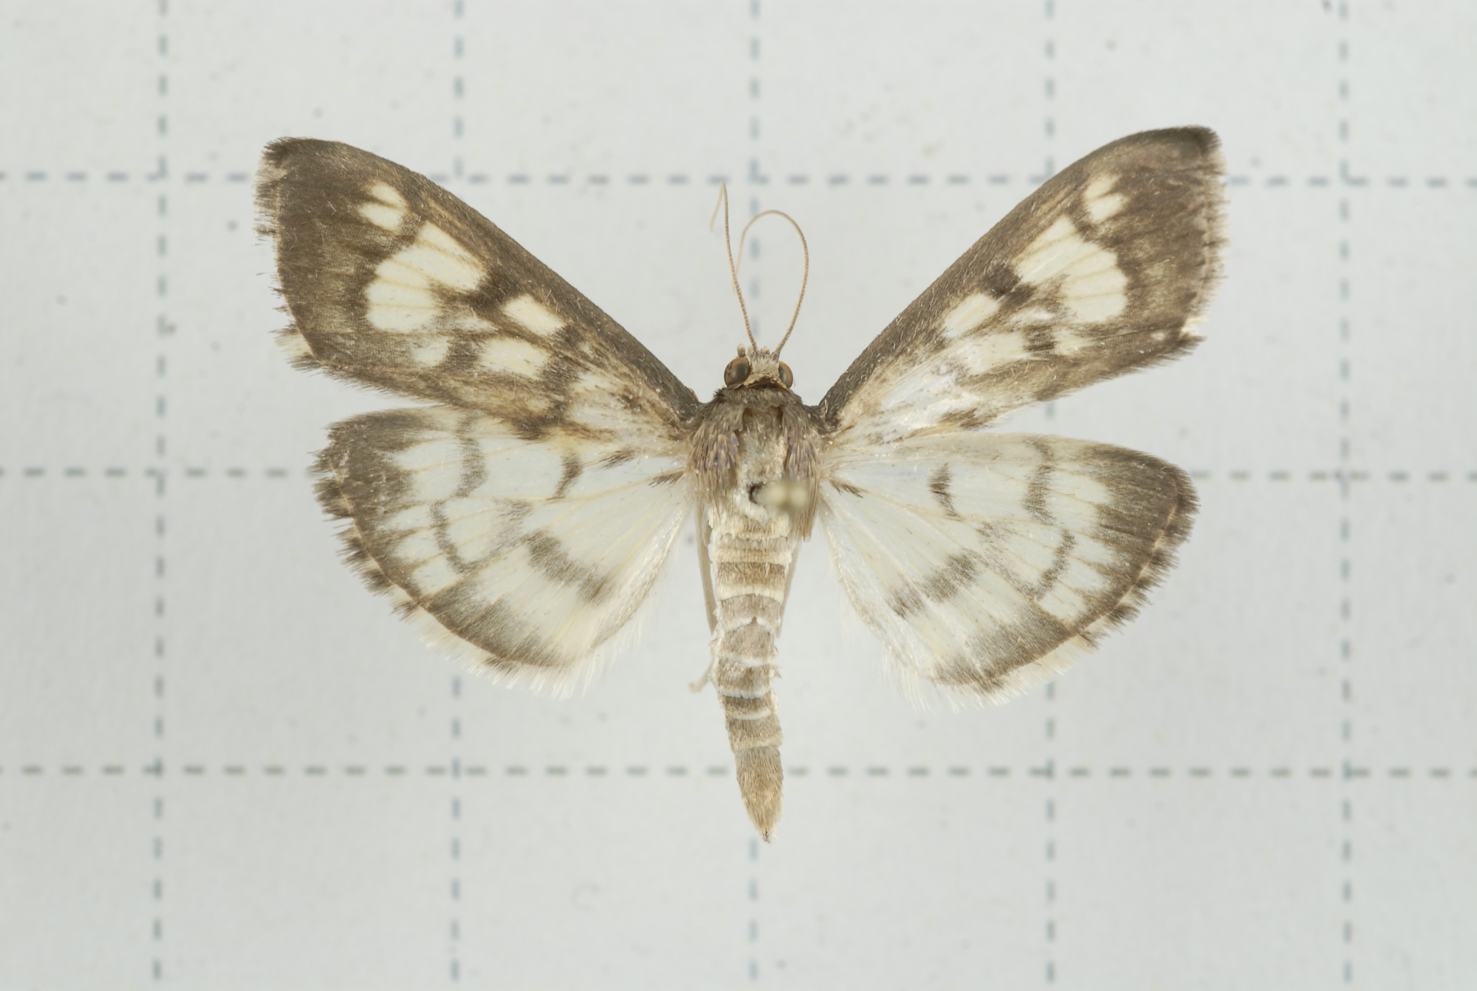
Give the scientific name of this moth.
Syllepte taiwanalis
